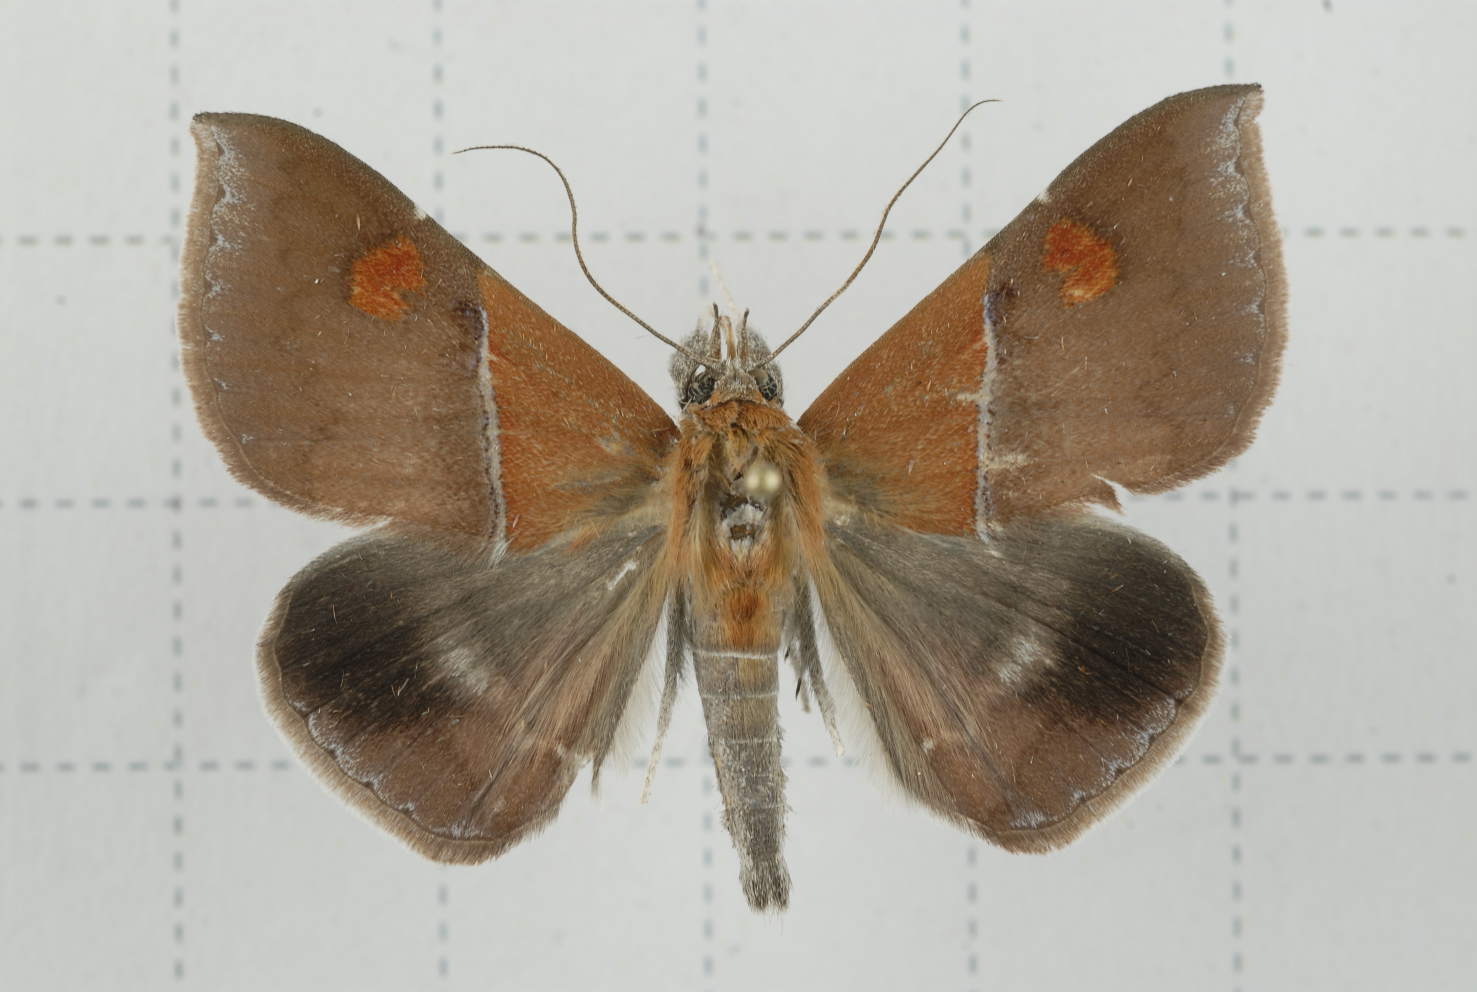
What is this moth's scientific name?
Sympis rufibasis
